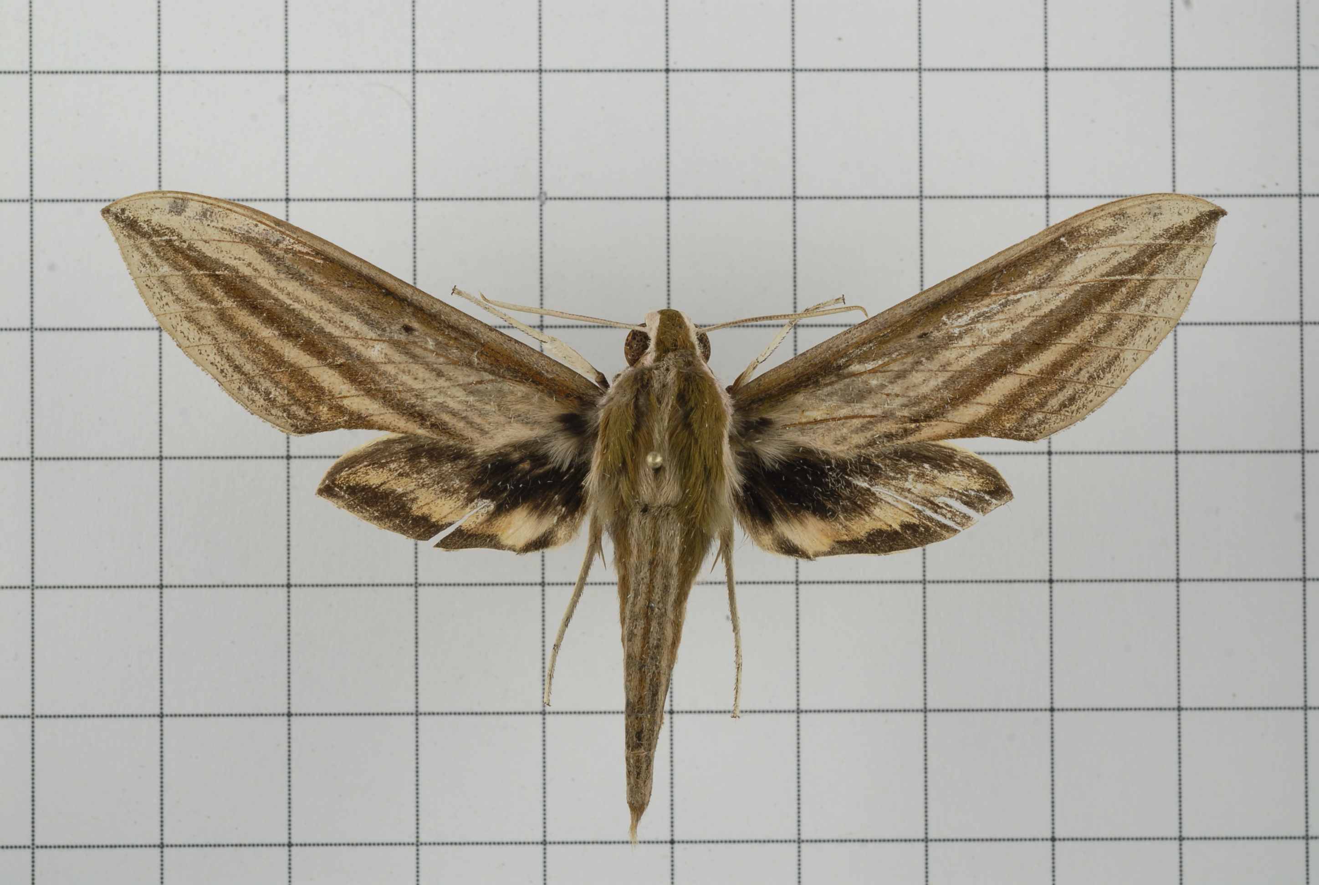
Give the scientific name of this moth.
Cechetra lineosa
